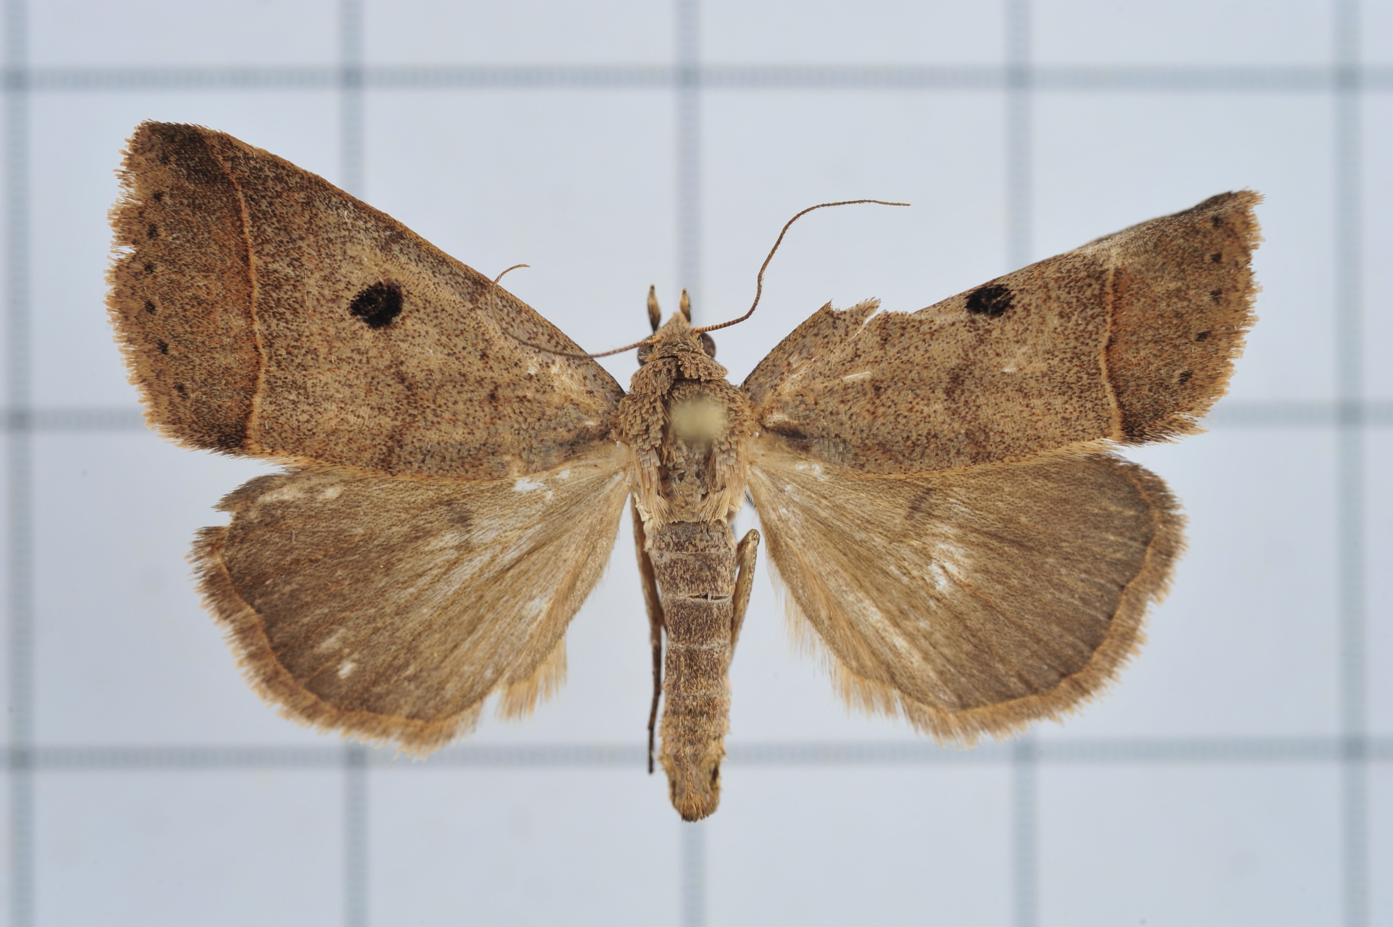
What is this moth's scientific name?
Bocula caradrinoides
